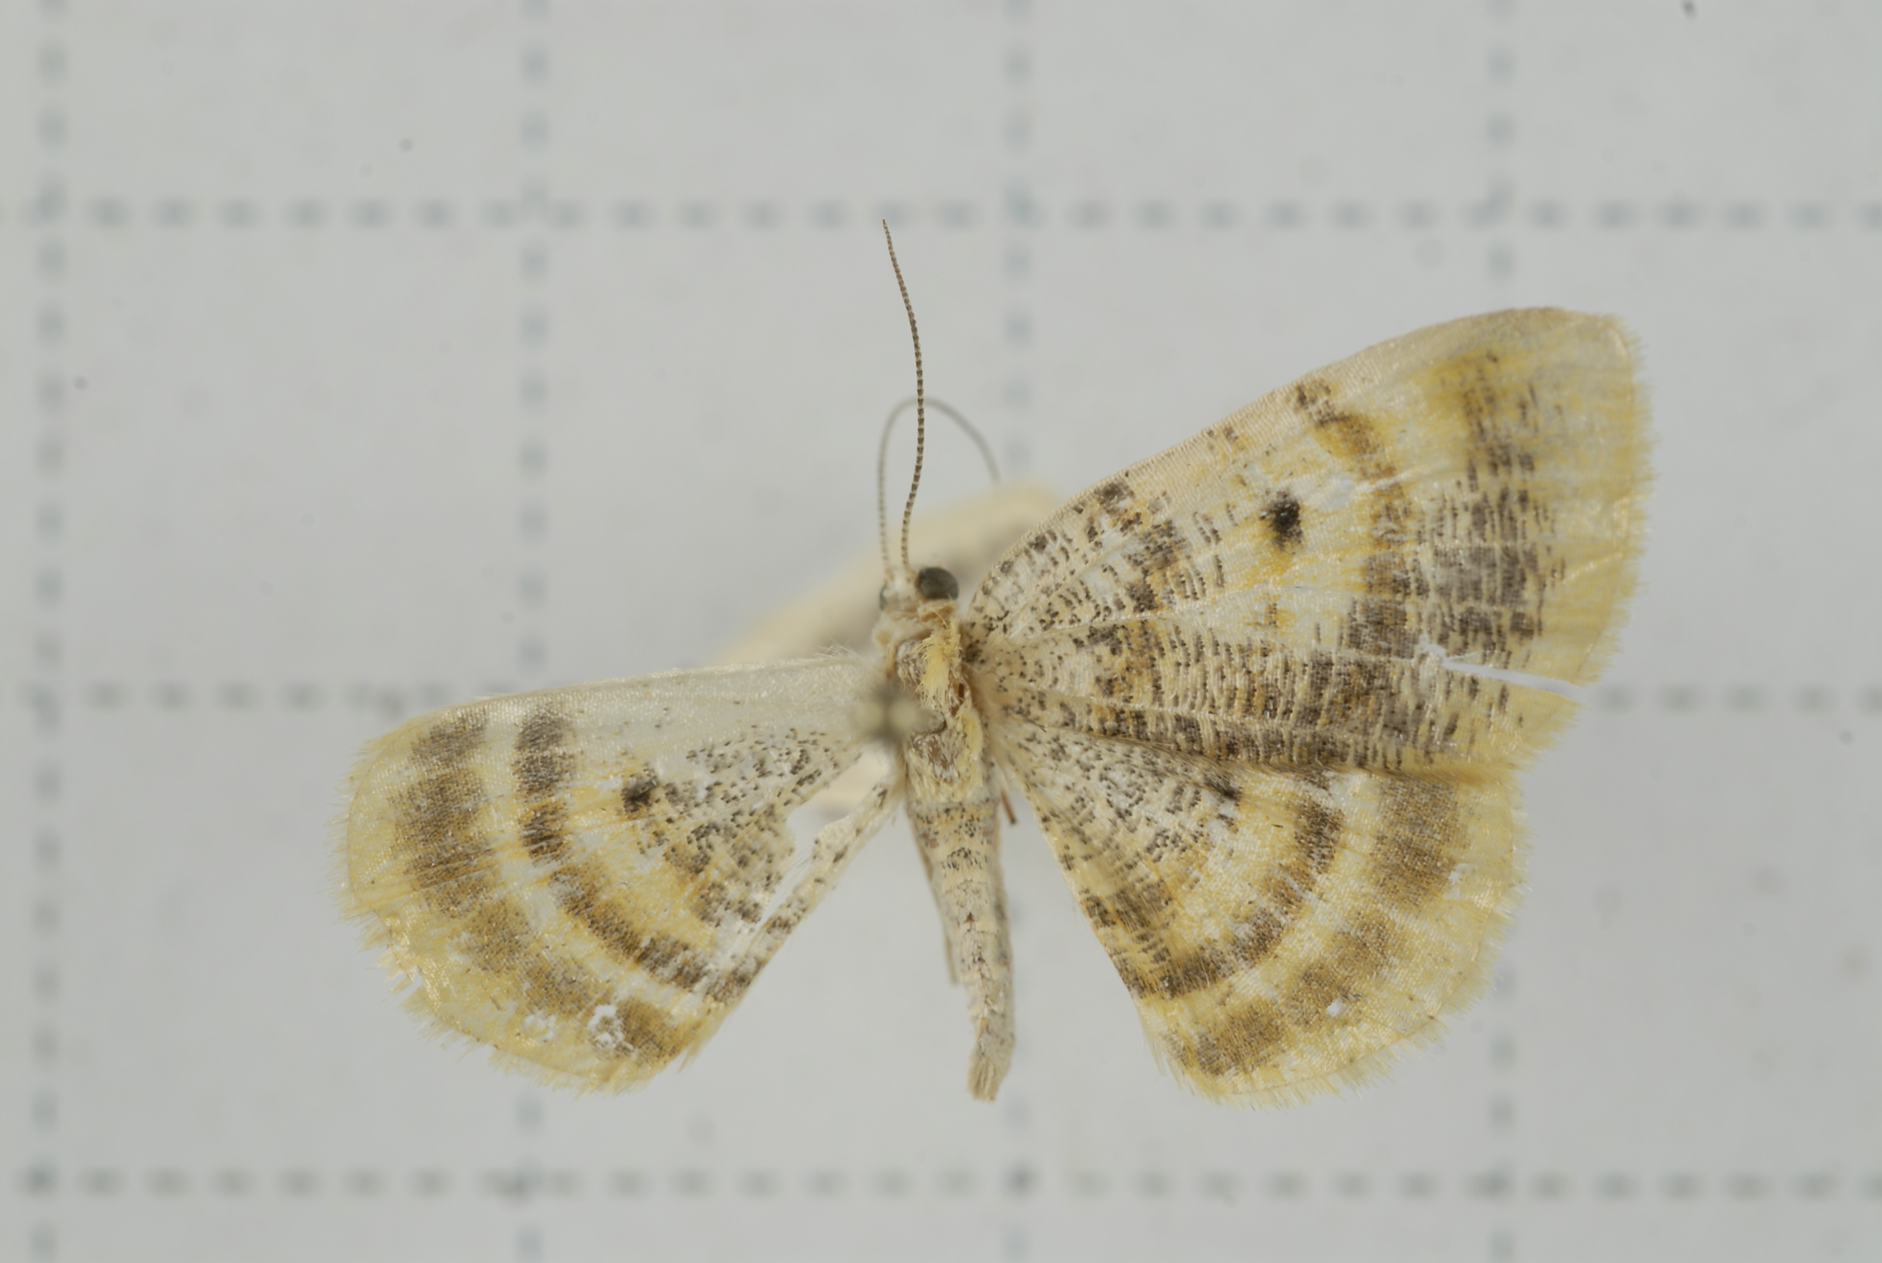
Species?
Euchristophia cumulata meridionalis
